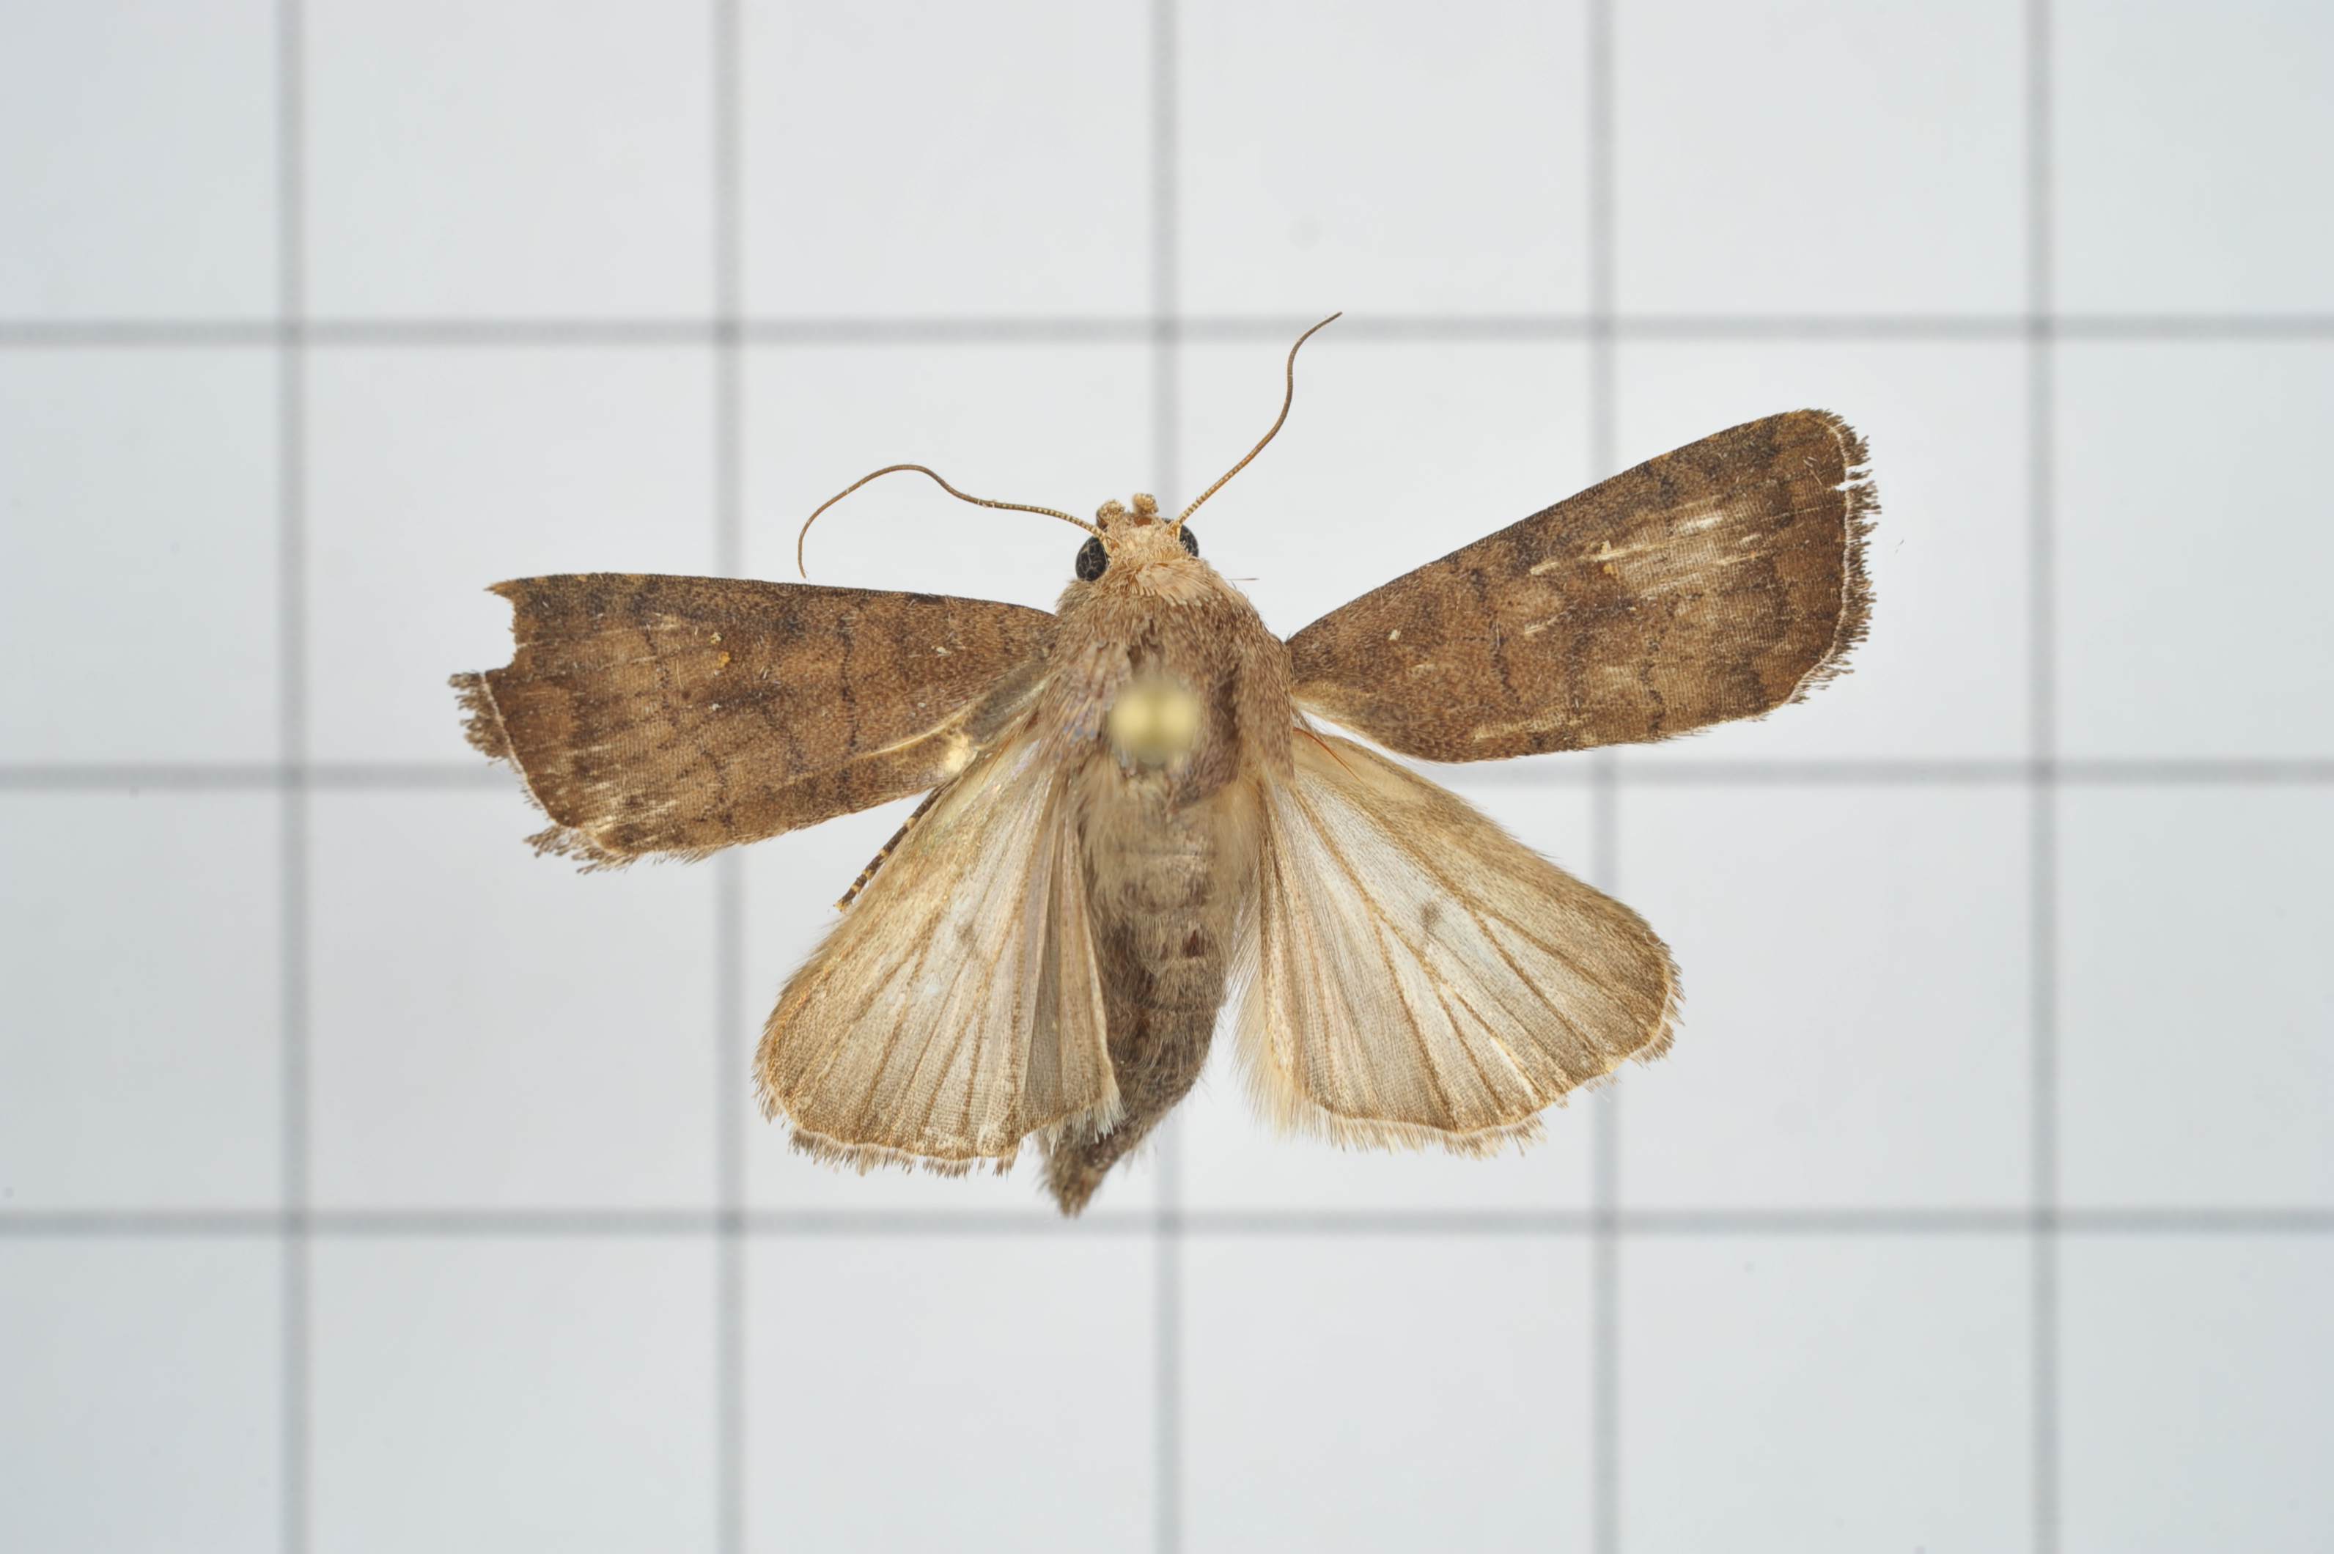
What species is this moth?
Proxenus stellata
